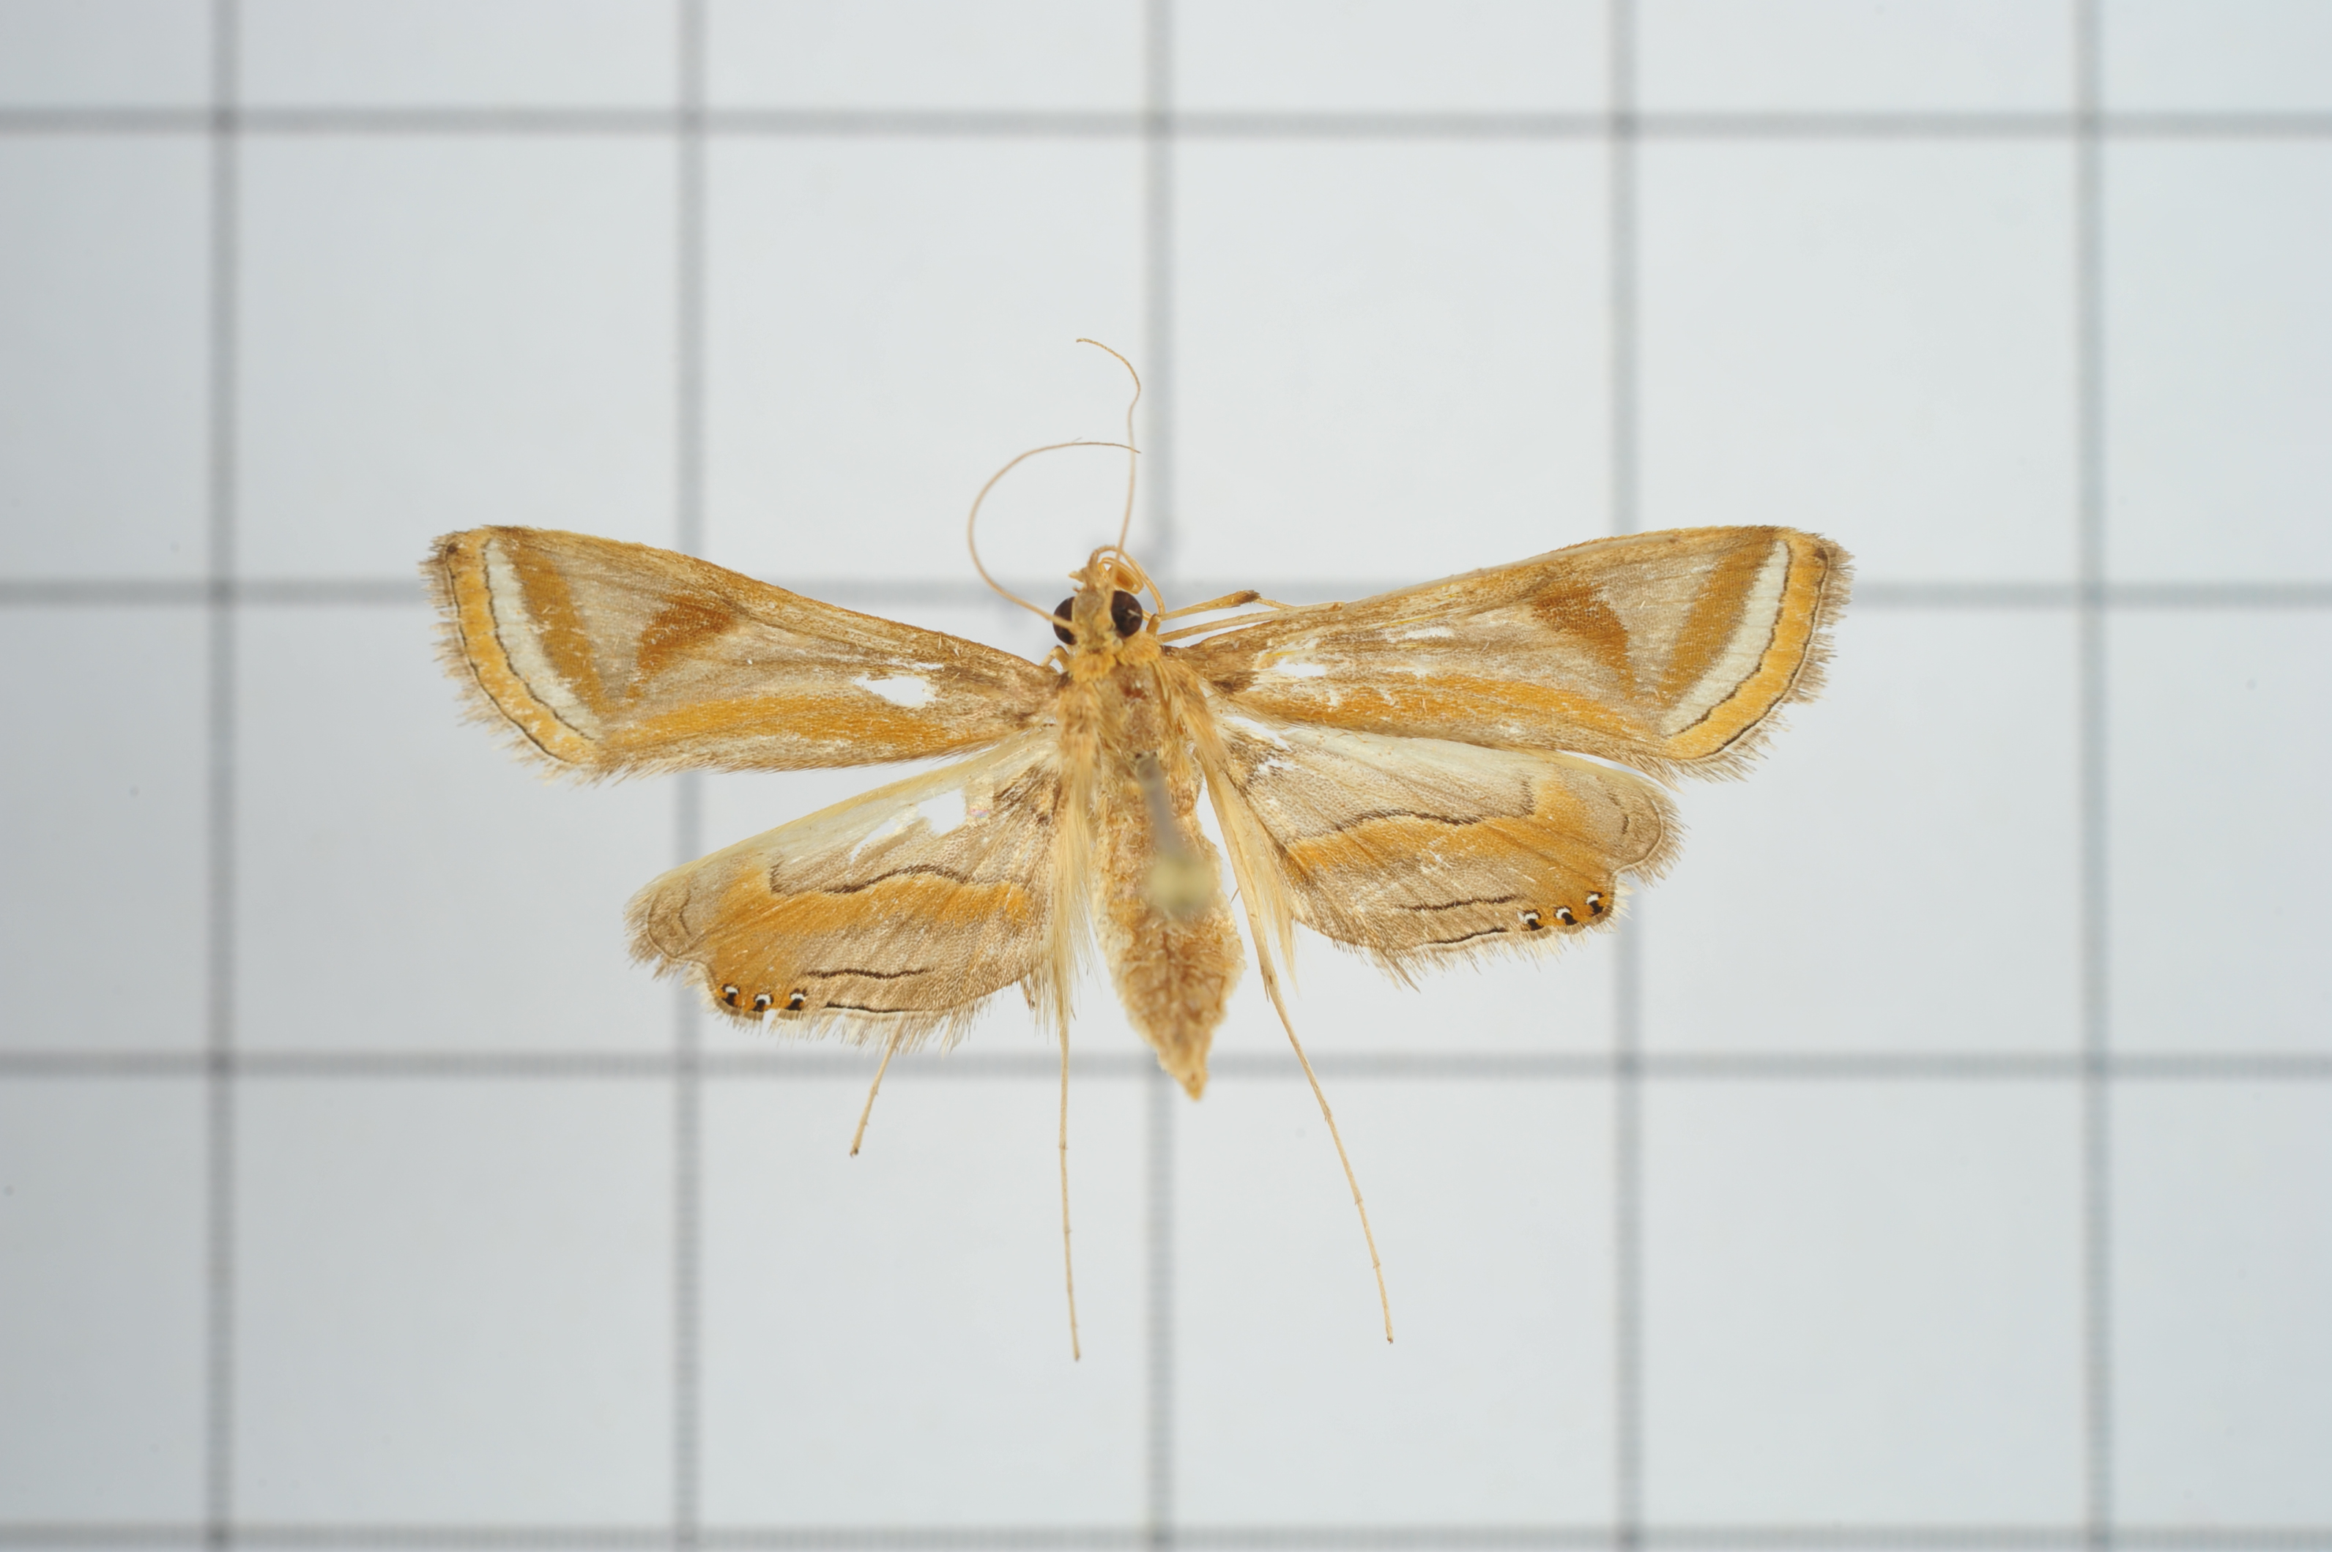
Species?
Eoophyla gibbosalis
